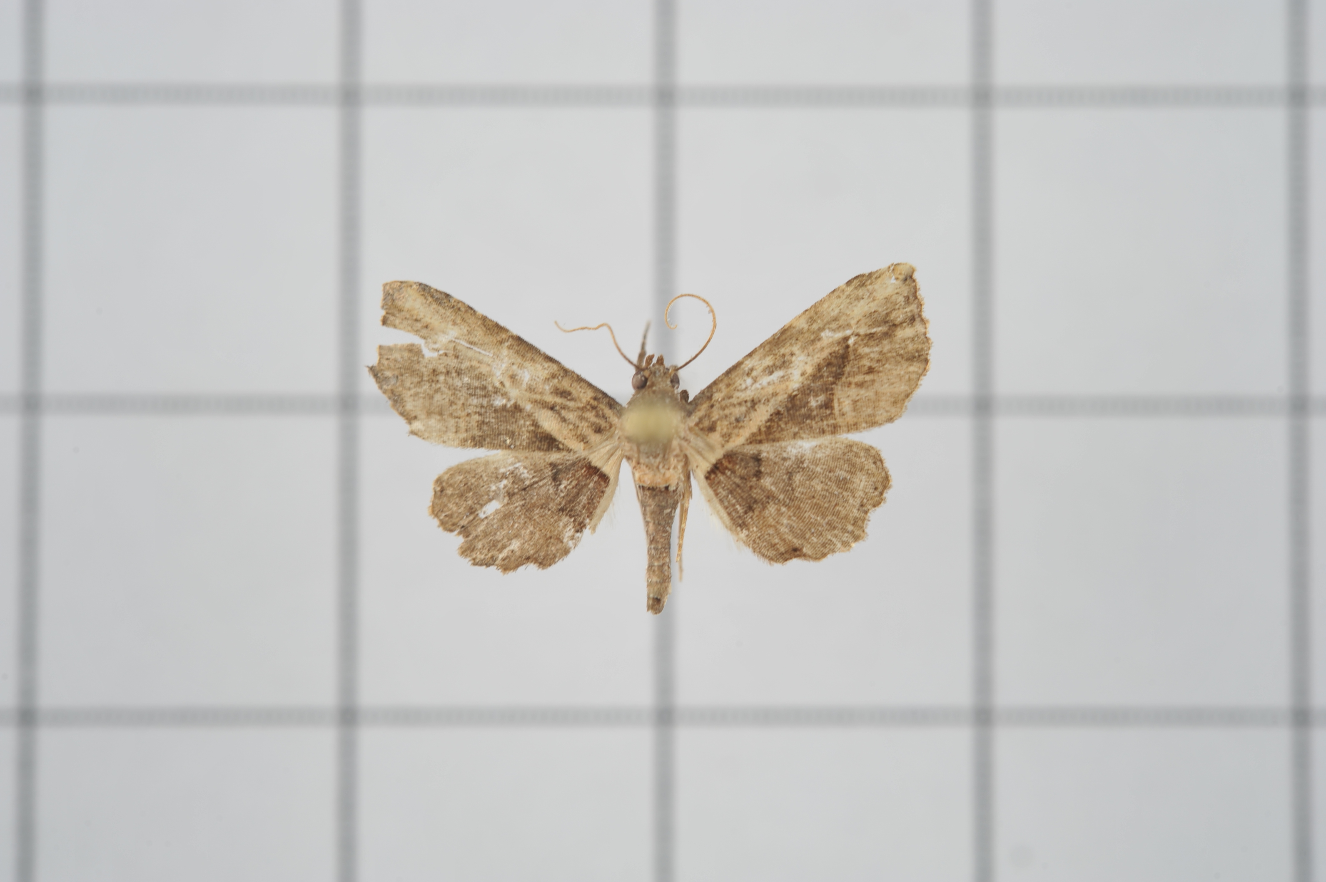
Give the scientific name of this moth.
Ataboruza stragulata
